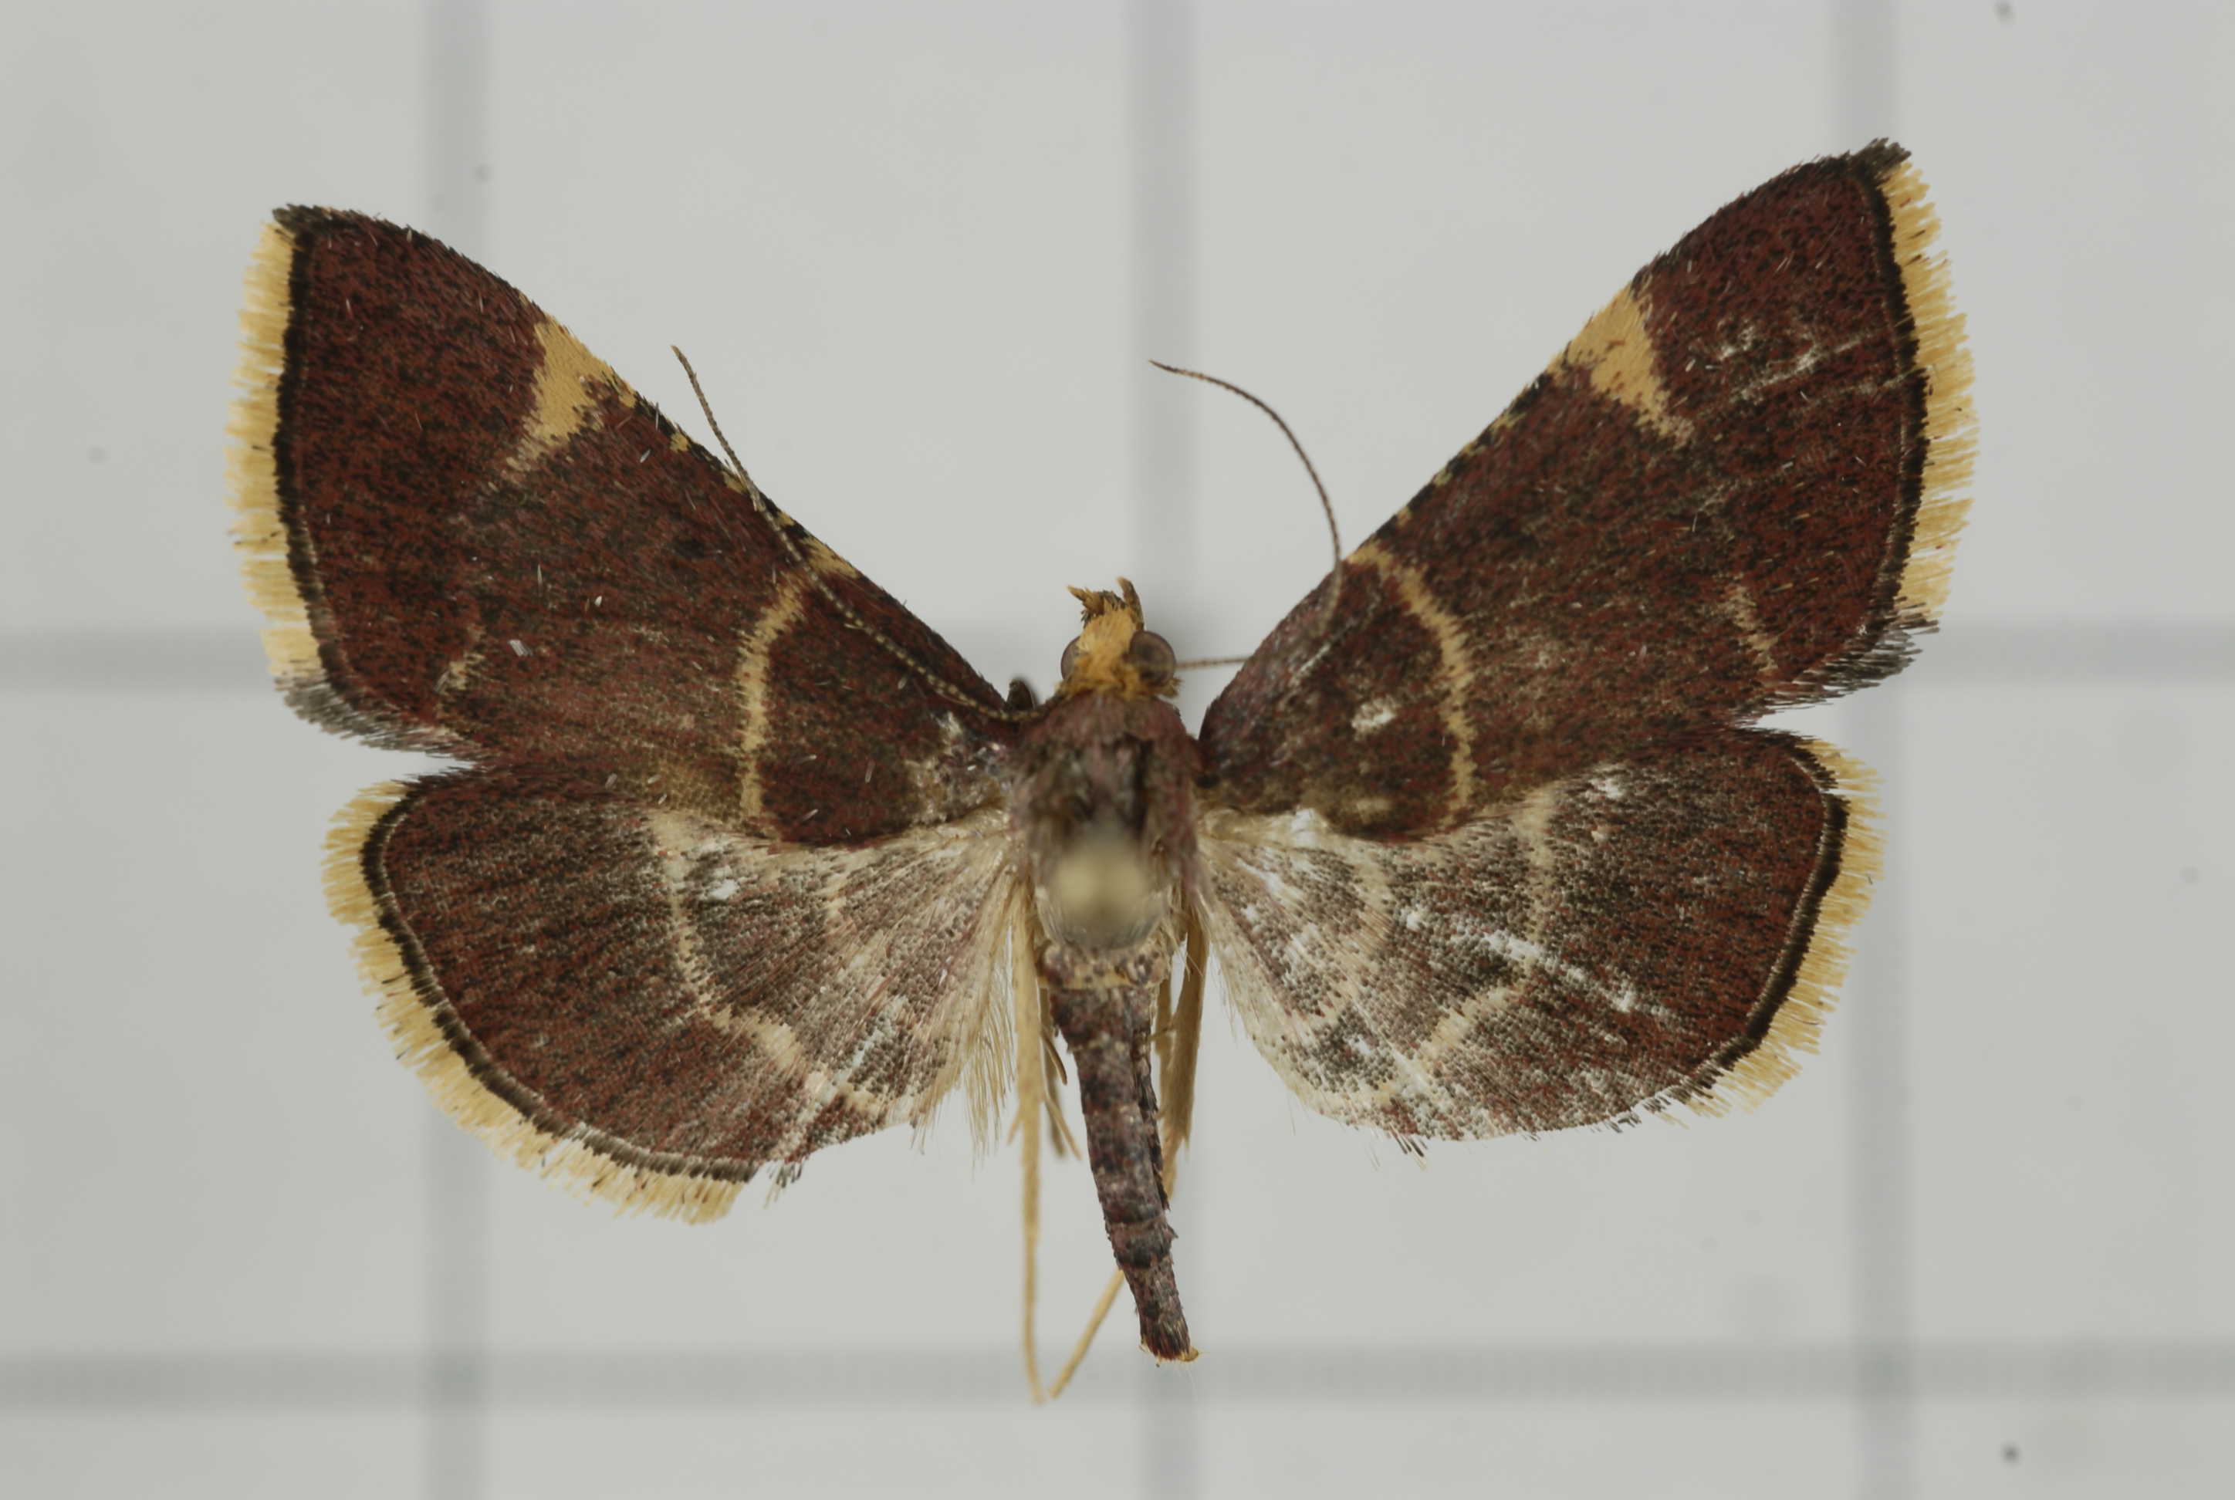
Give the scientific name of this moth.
Herculia pelasgalis
